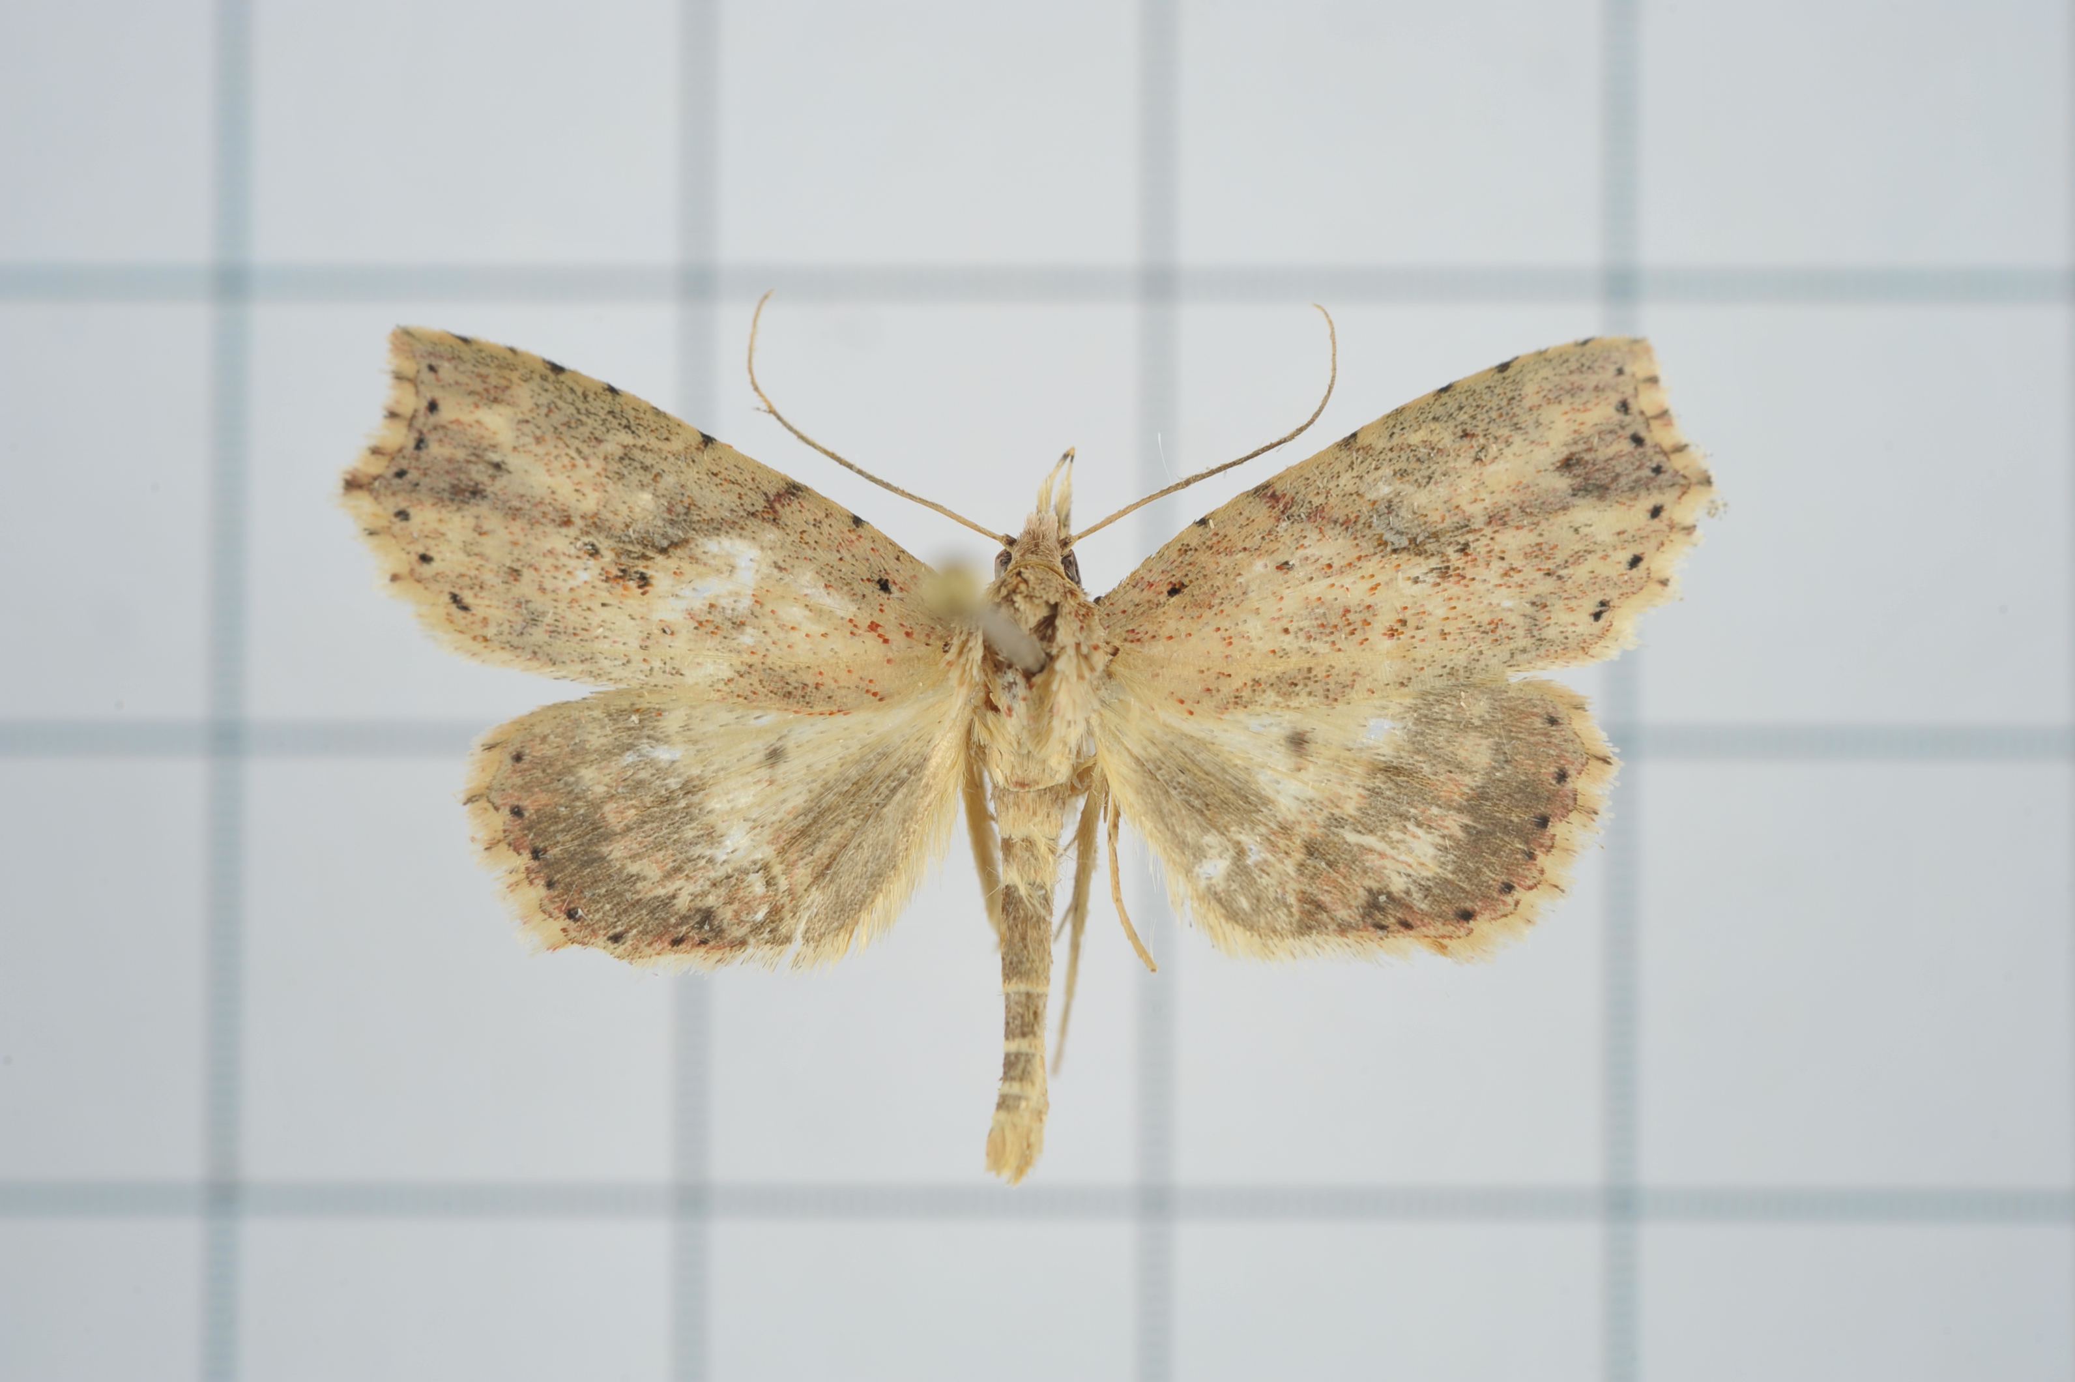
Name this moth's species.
Olulis puncticinctalis
